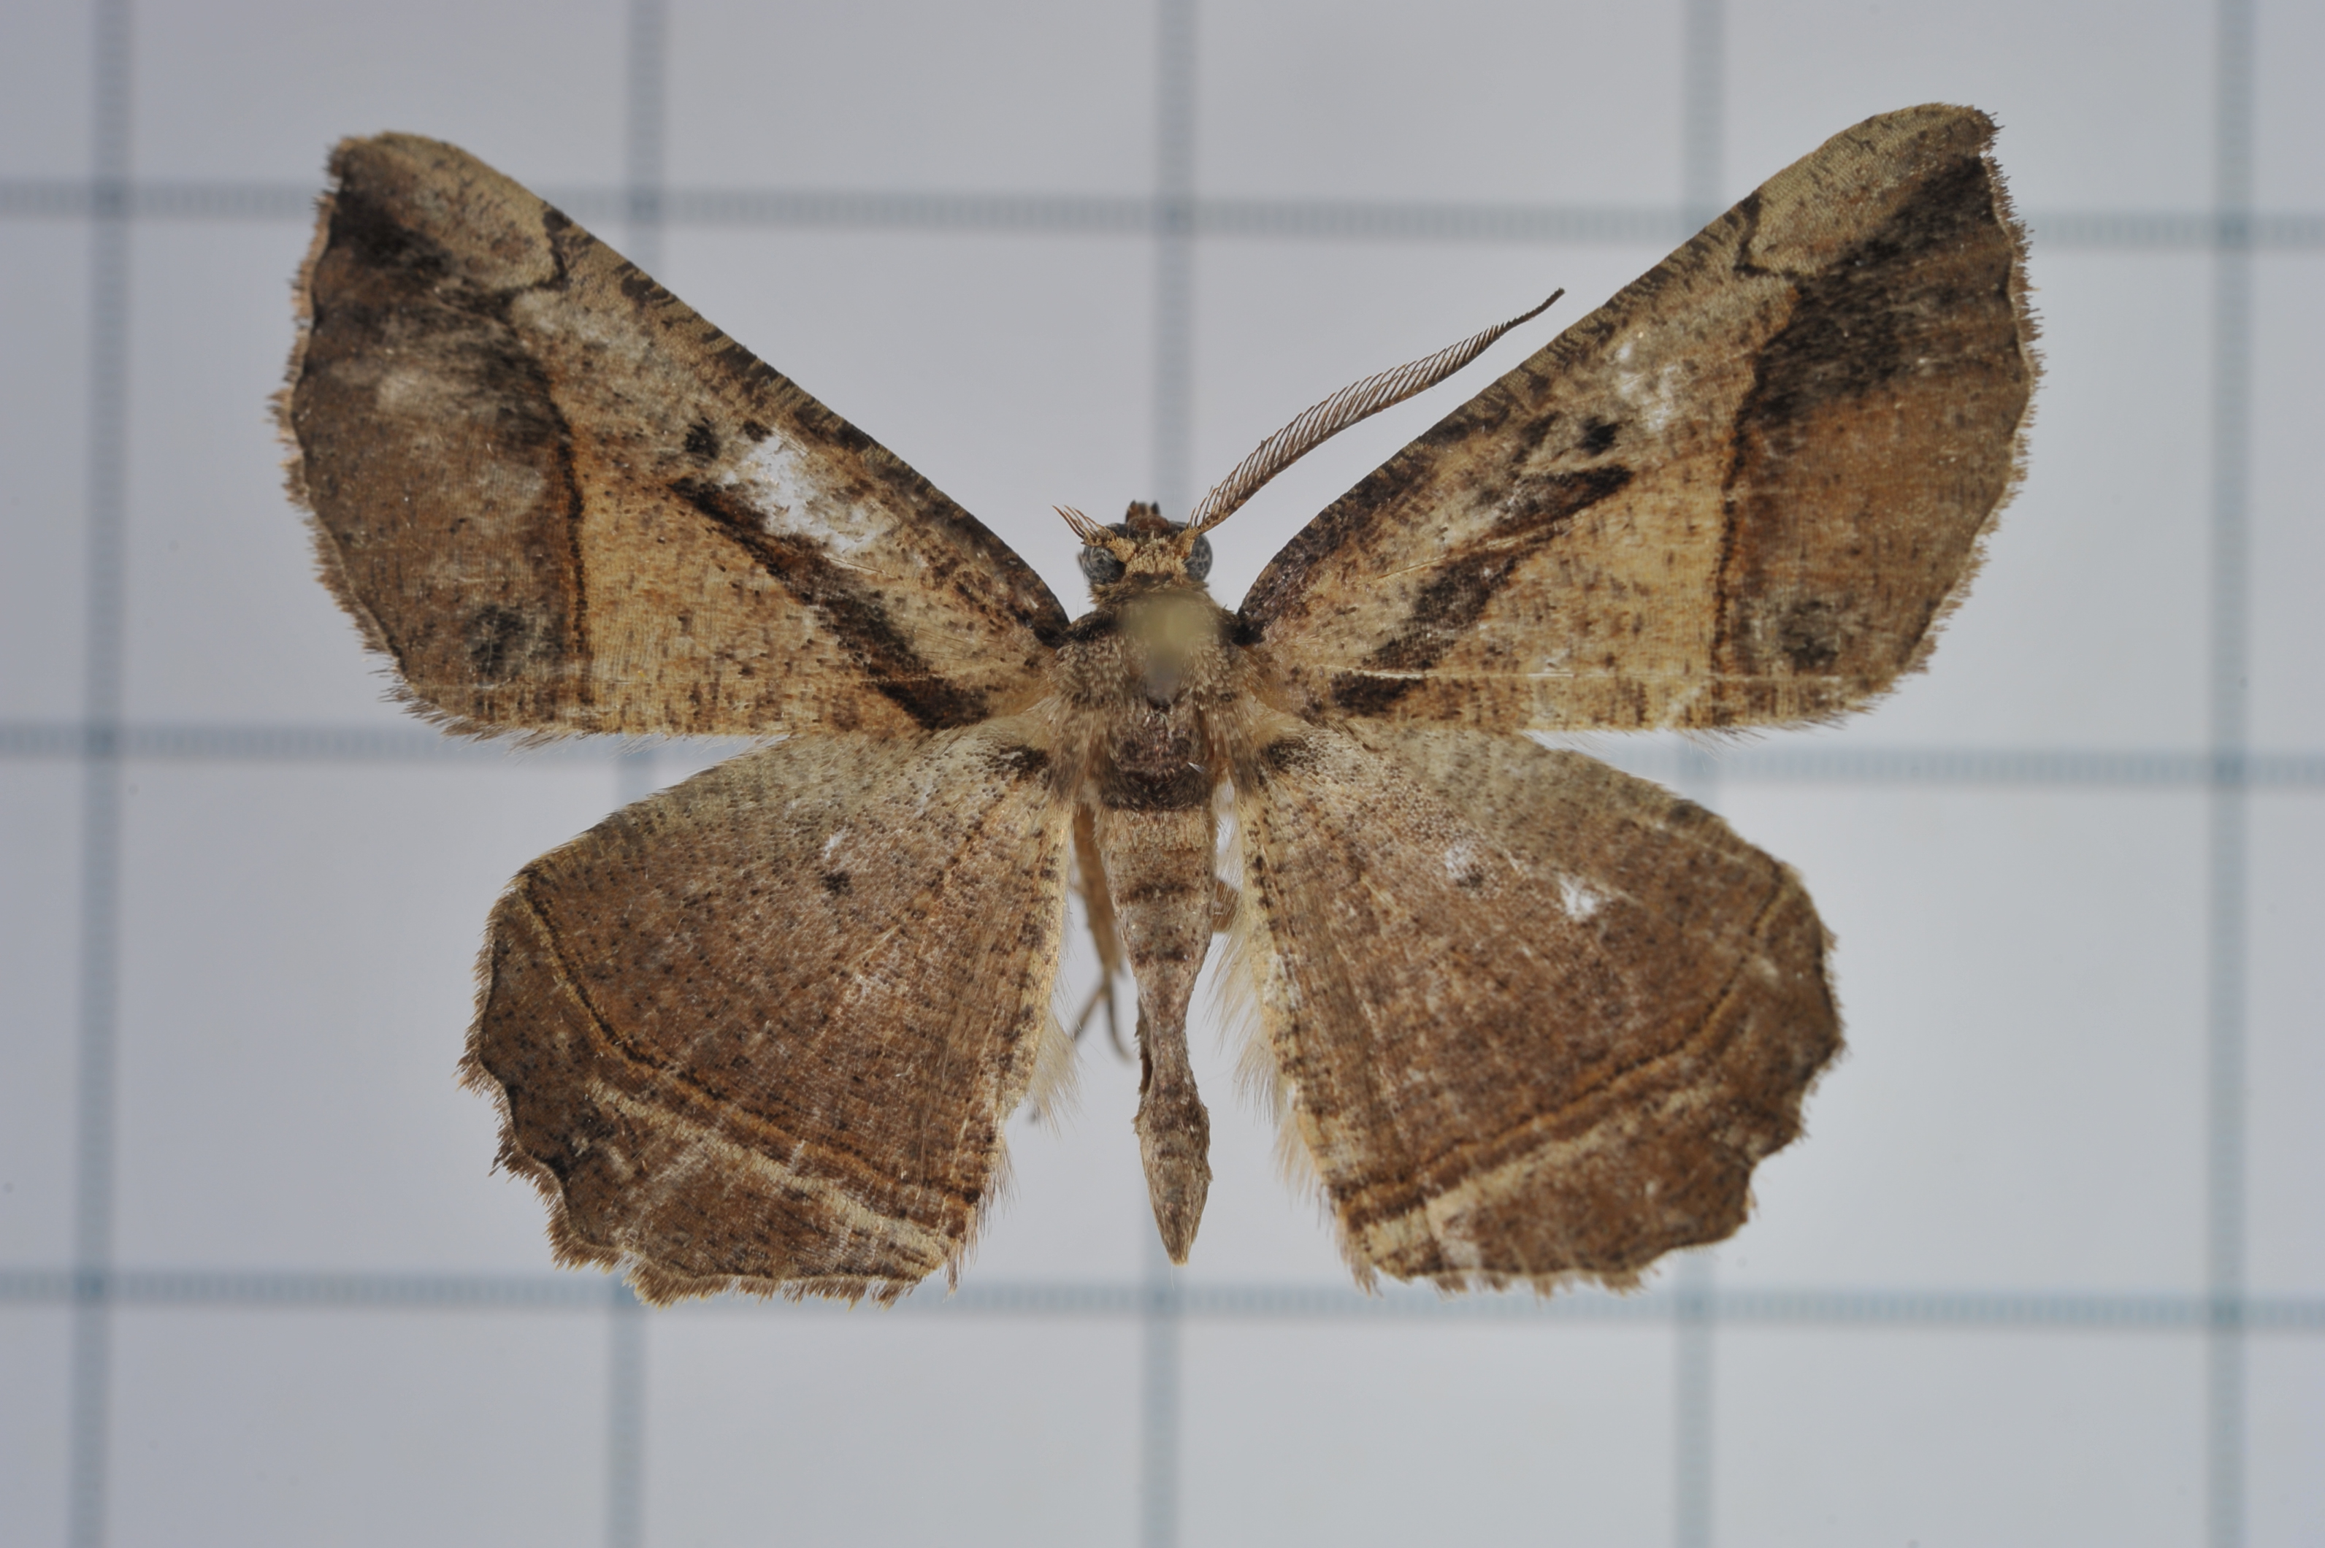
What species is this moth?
Menophra taiwana
